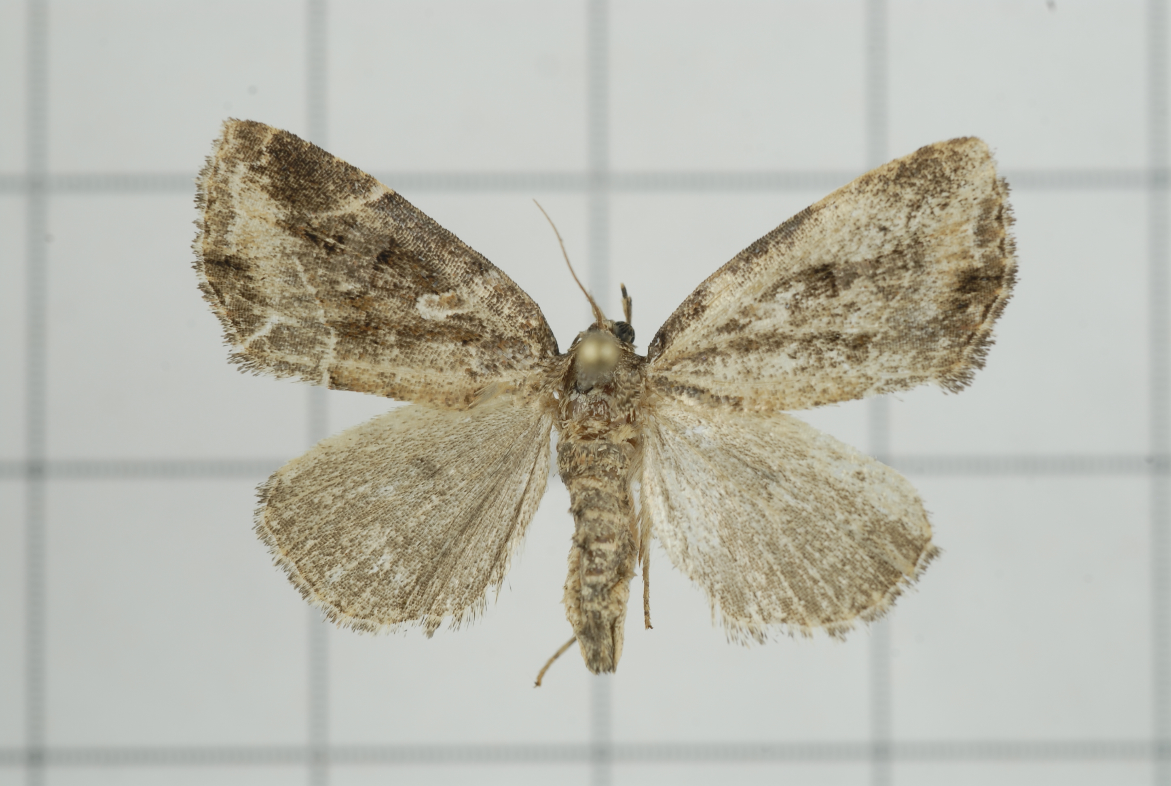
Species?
Pseudodeltote postvittata
